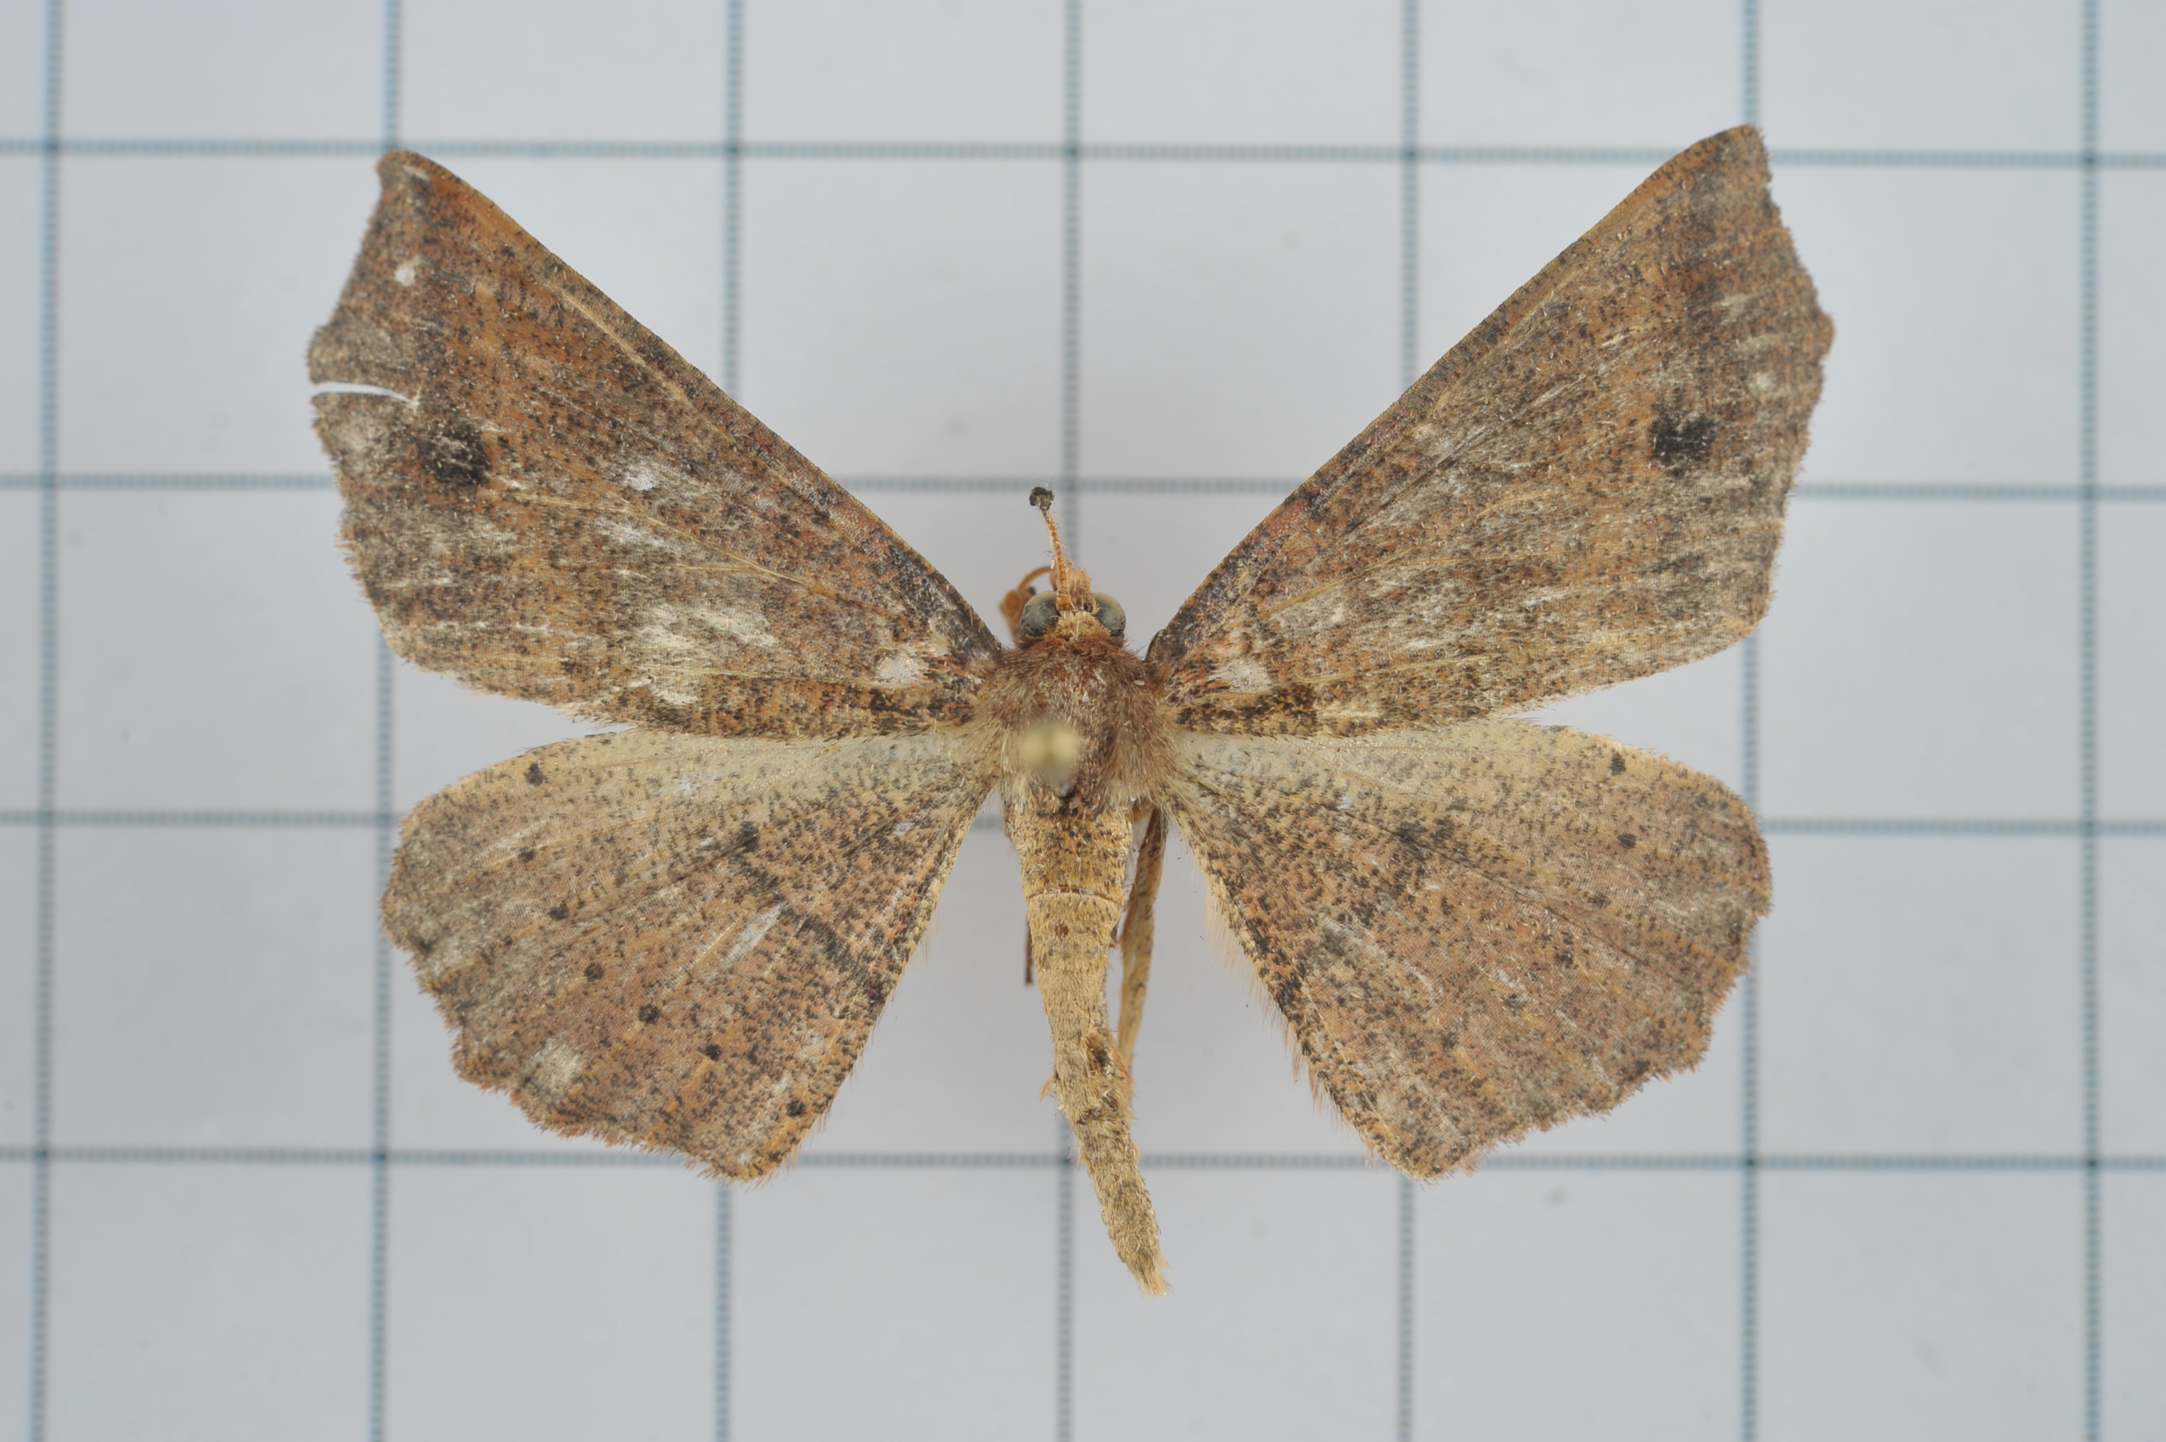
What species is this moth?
Xerodes albonotaria aritai
